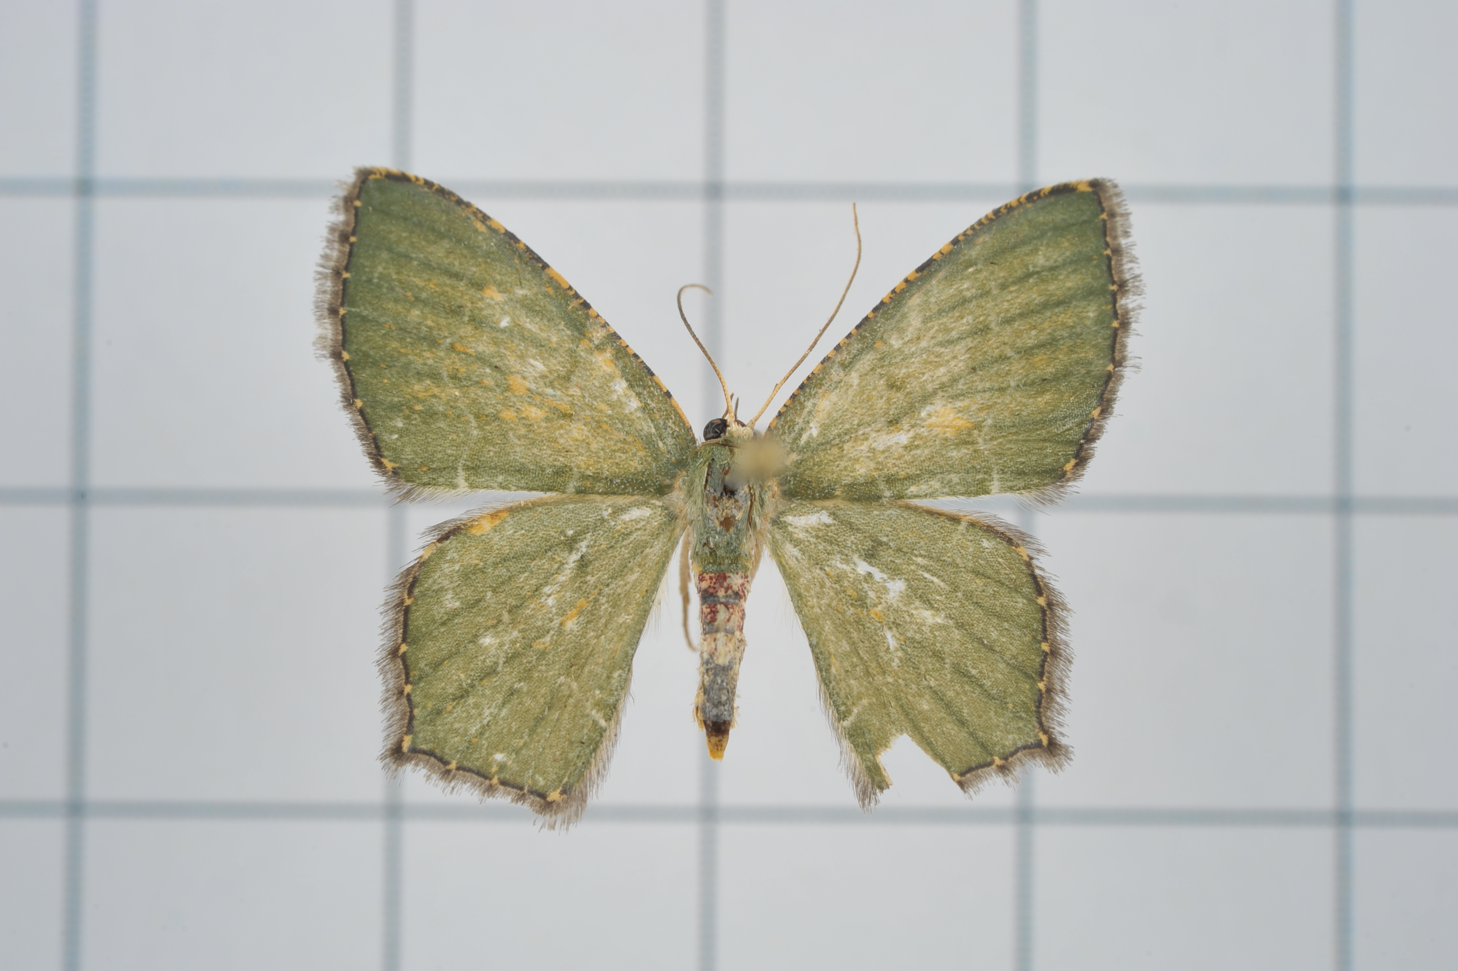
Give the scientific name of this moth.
Hemithea tritonaria
